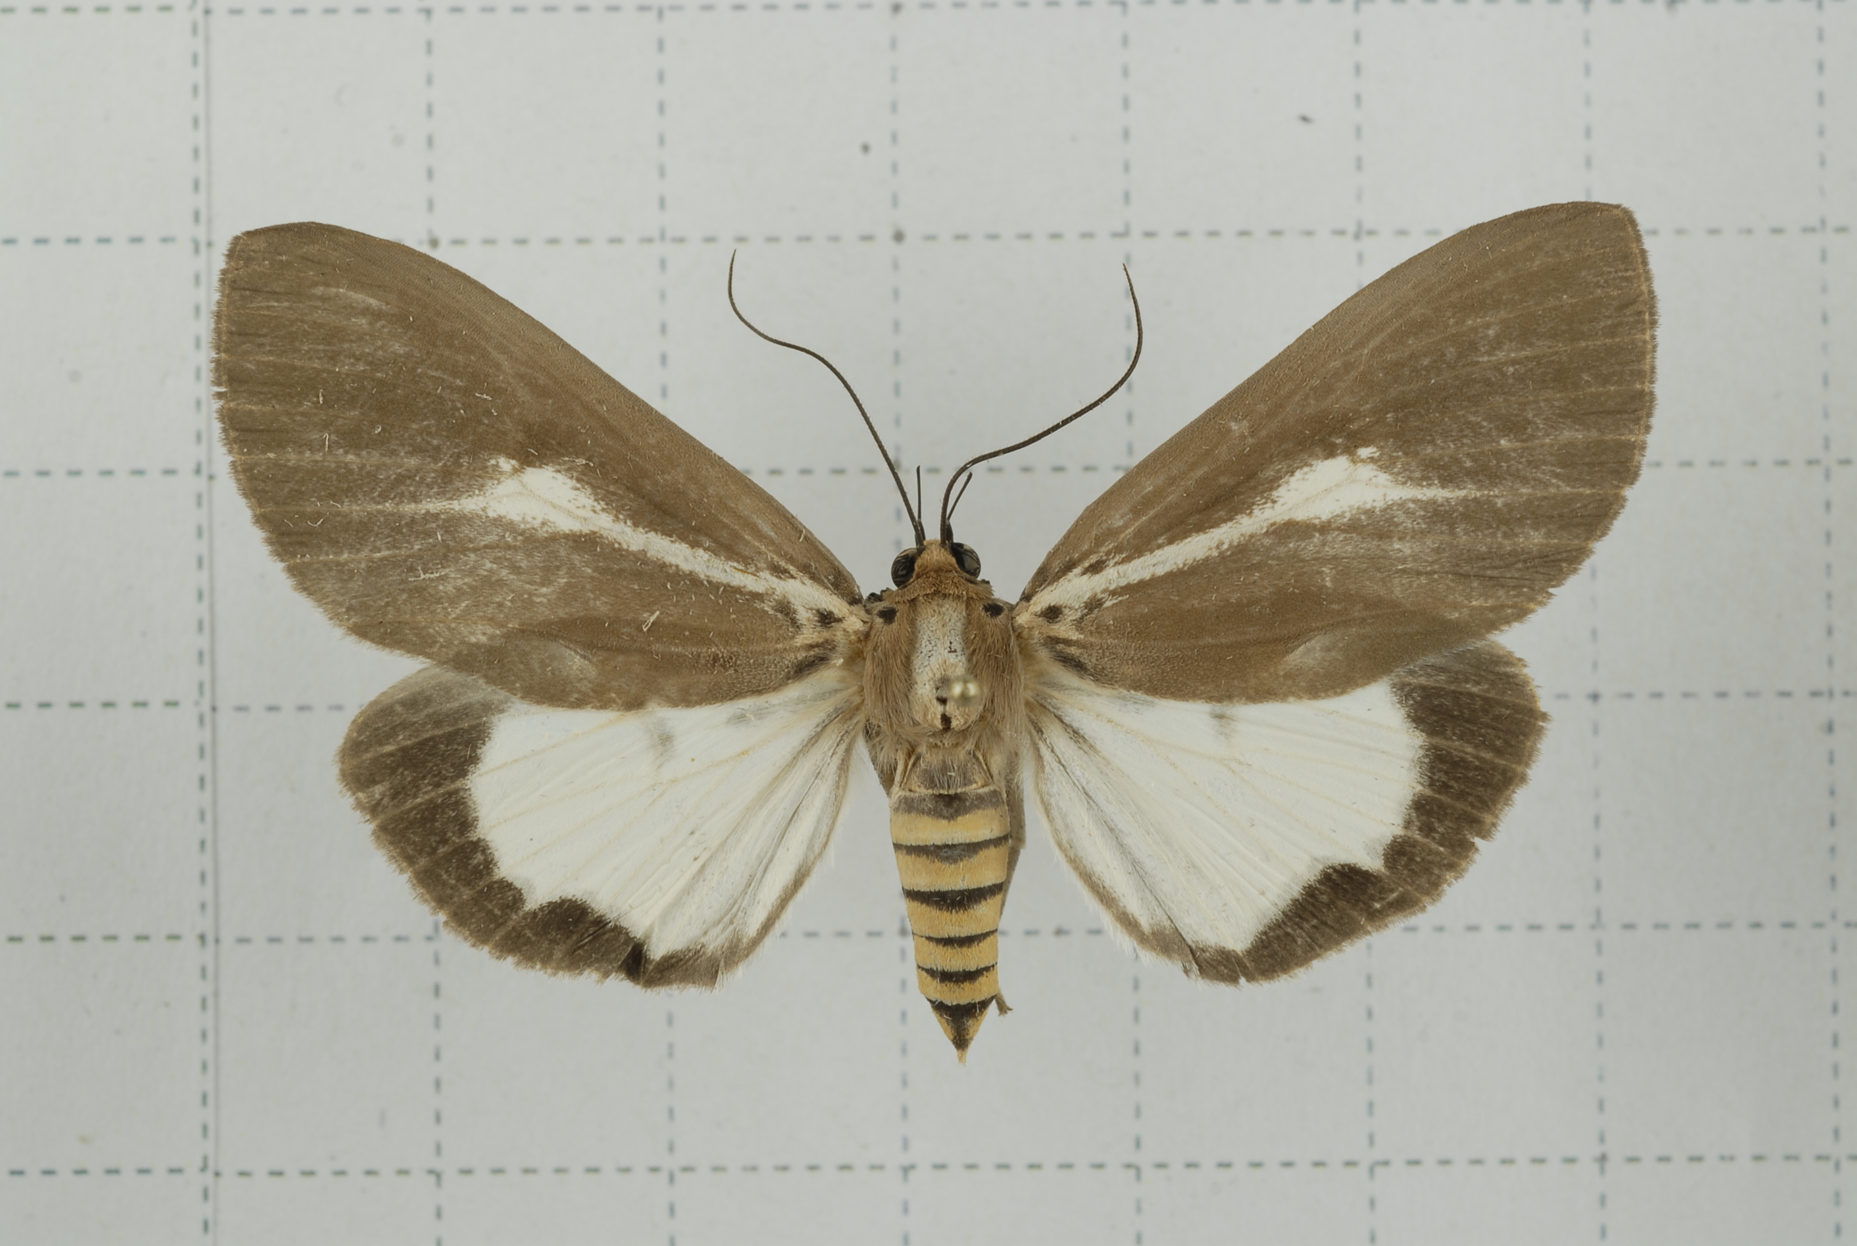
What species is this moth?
Asota heliconia zebrina
